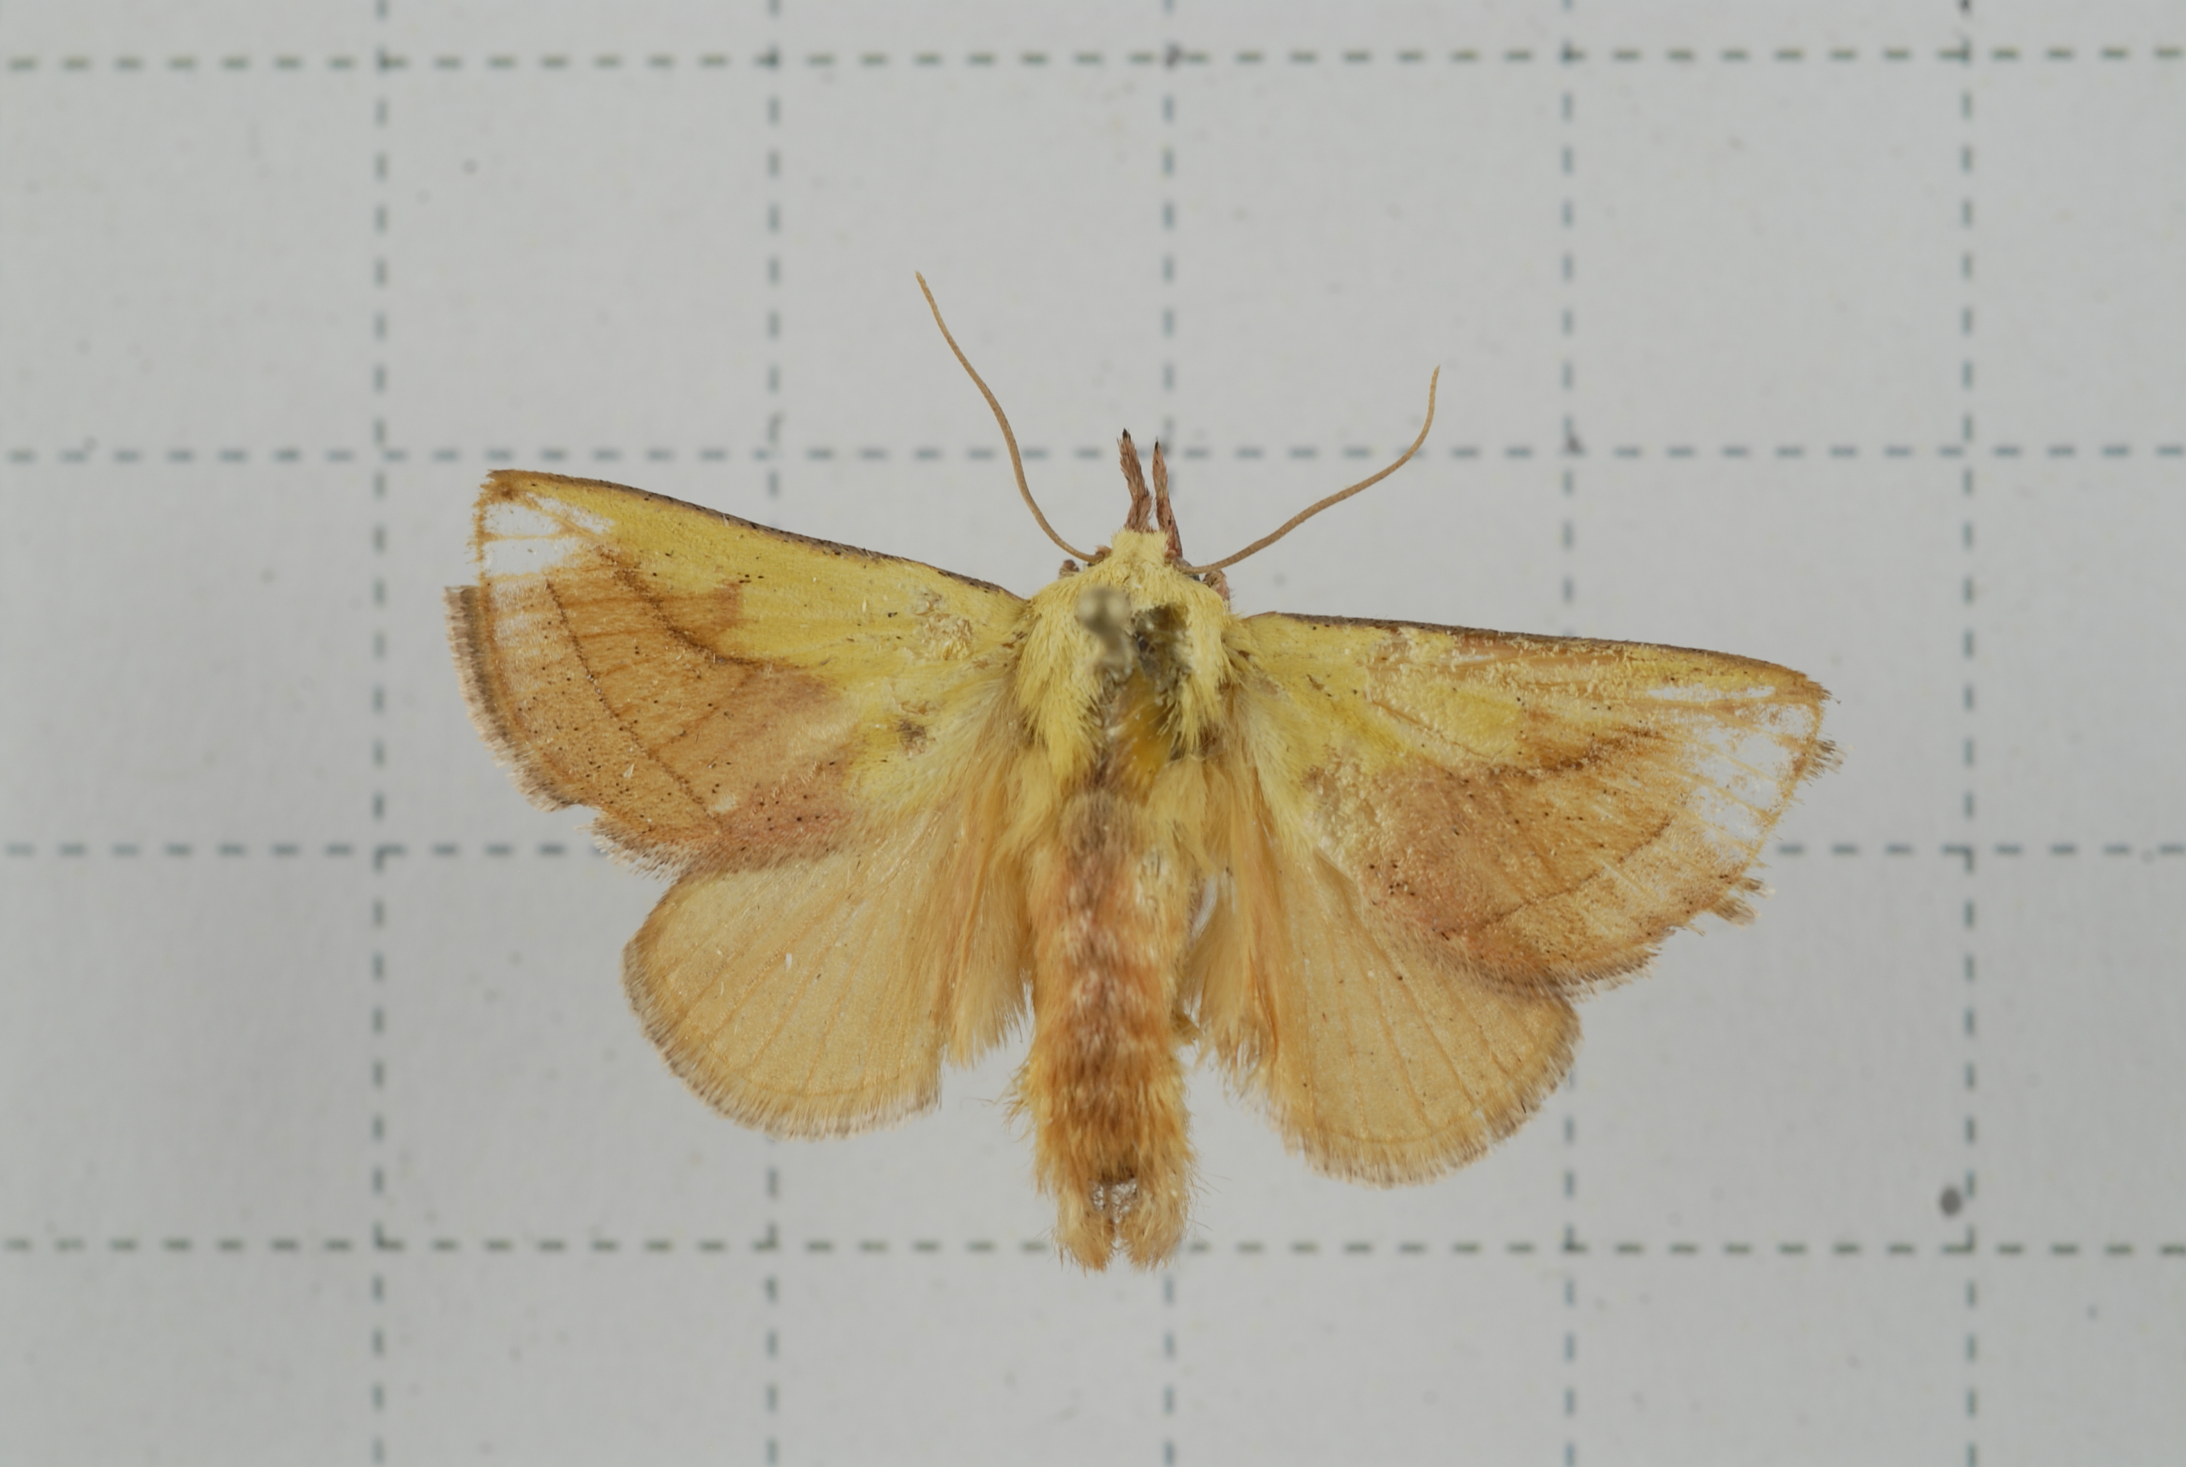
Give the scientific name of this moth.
Monema rubriceps
